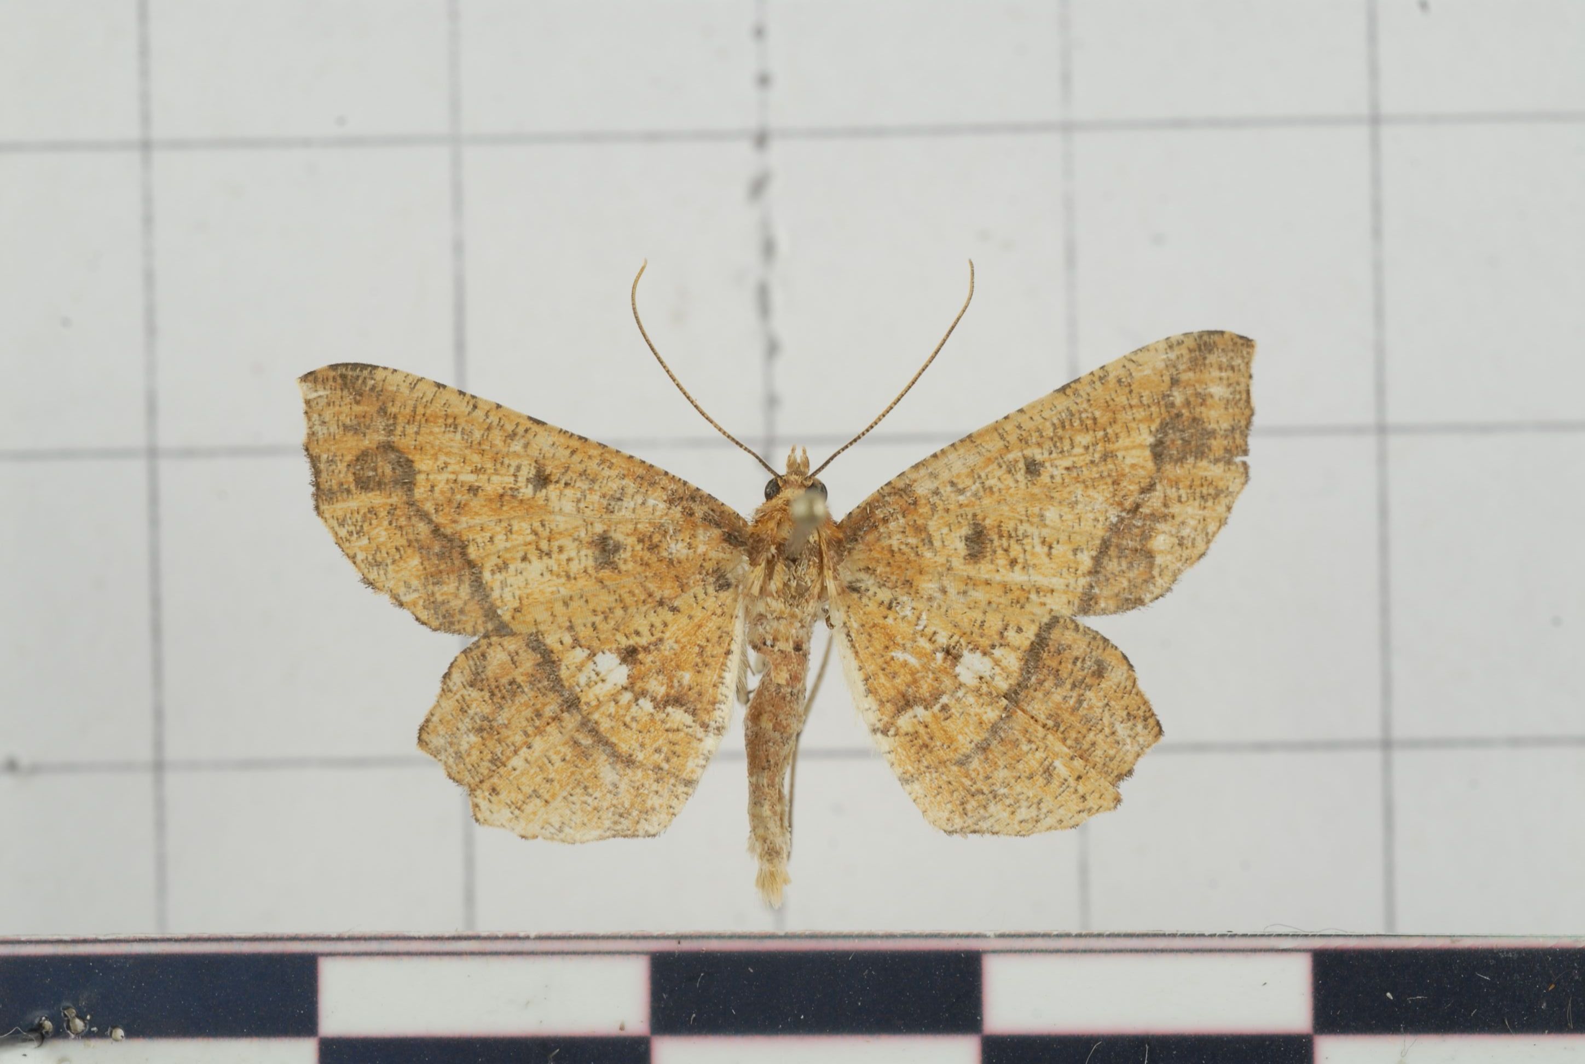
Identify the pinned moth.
Entomopteryx combusta combusta
